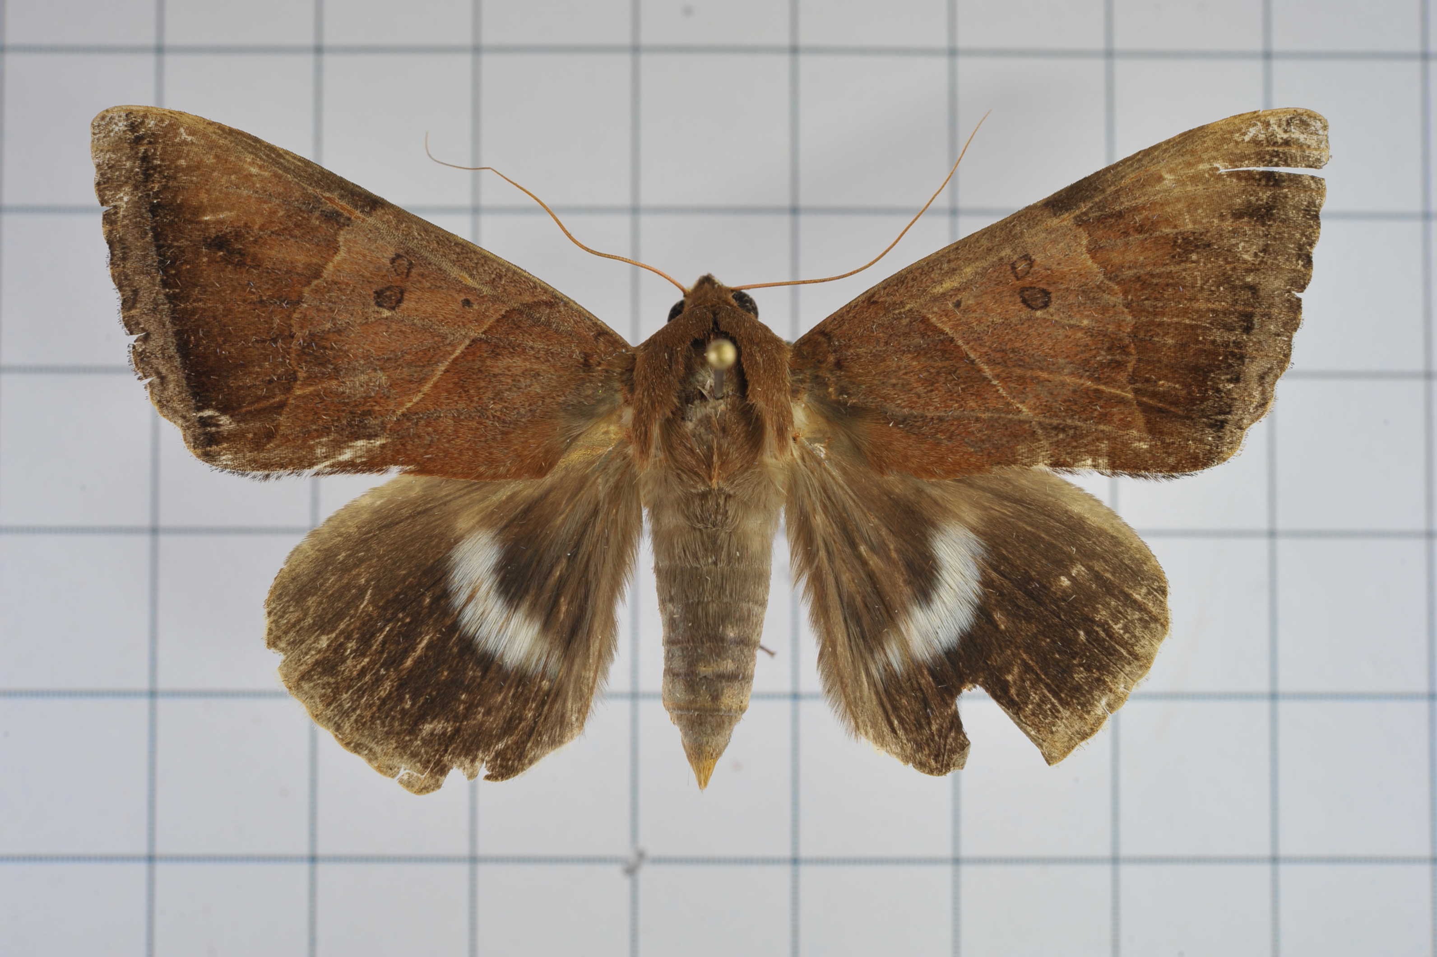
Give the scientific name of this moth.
Artena dotata
